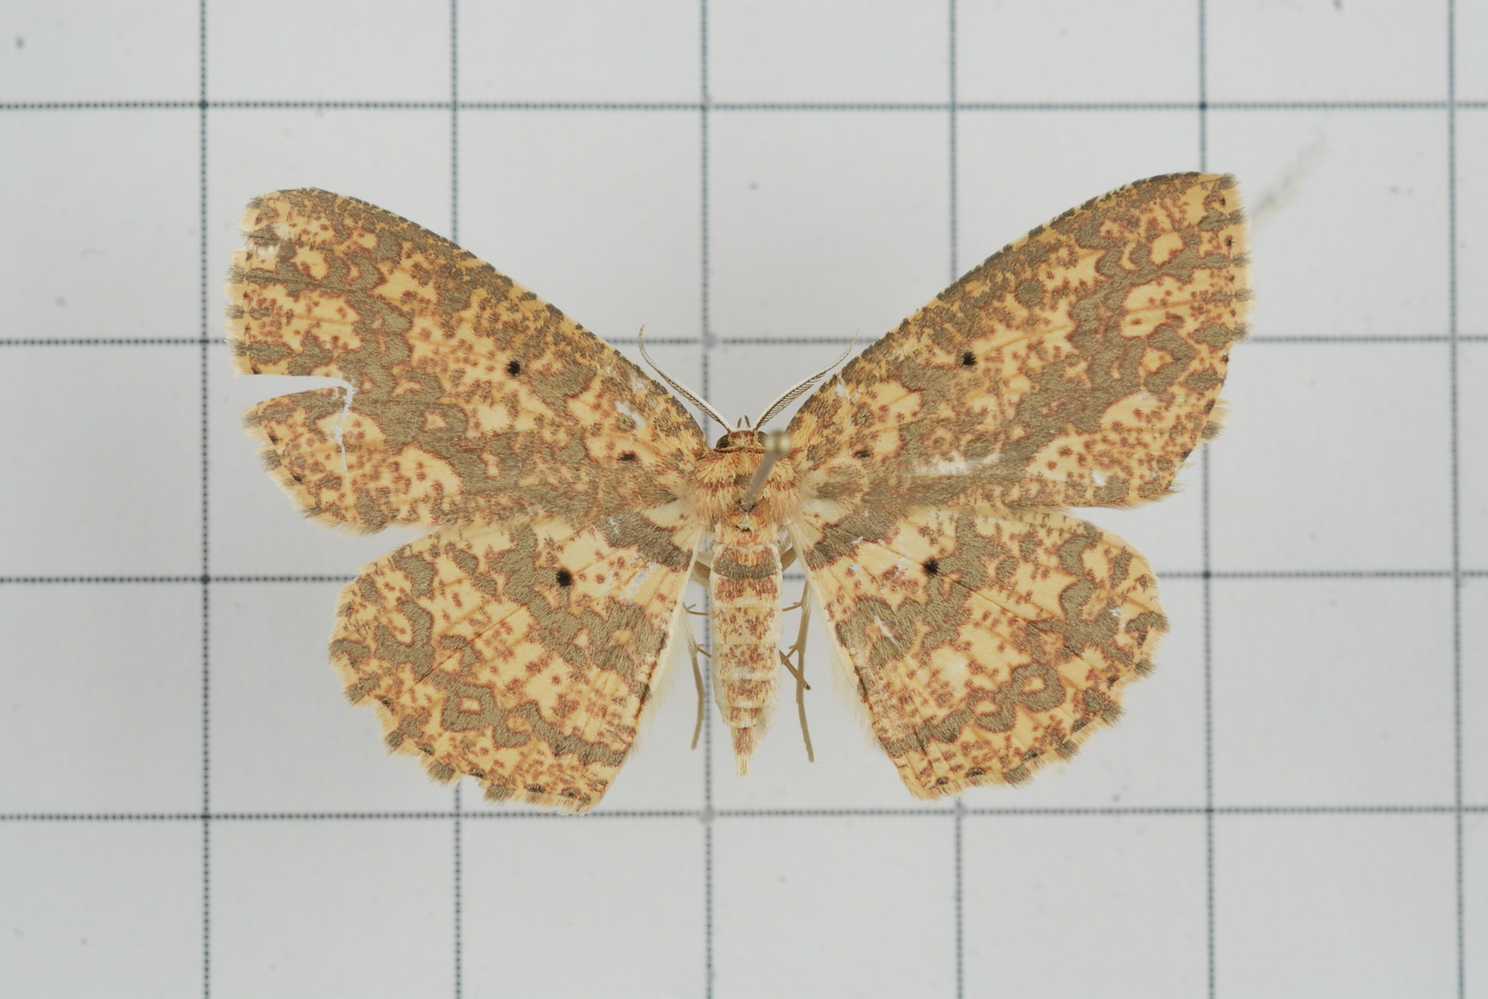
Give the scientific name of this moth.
Borbacha pardaria
